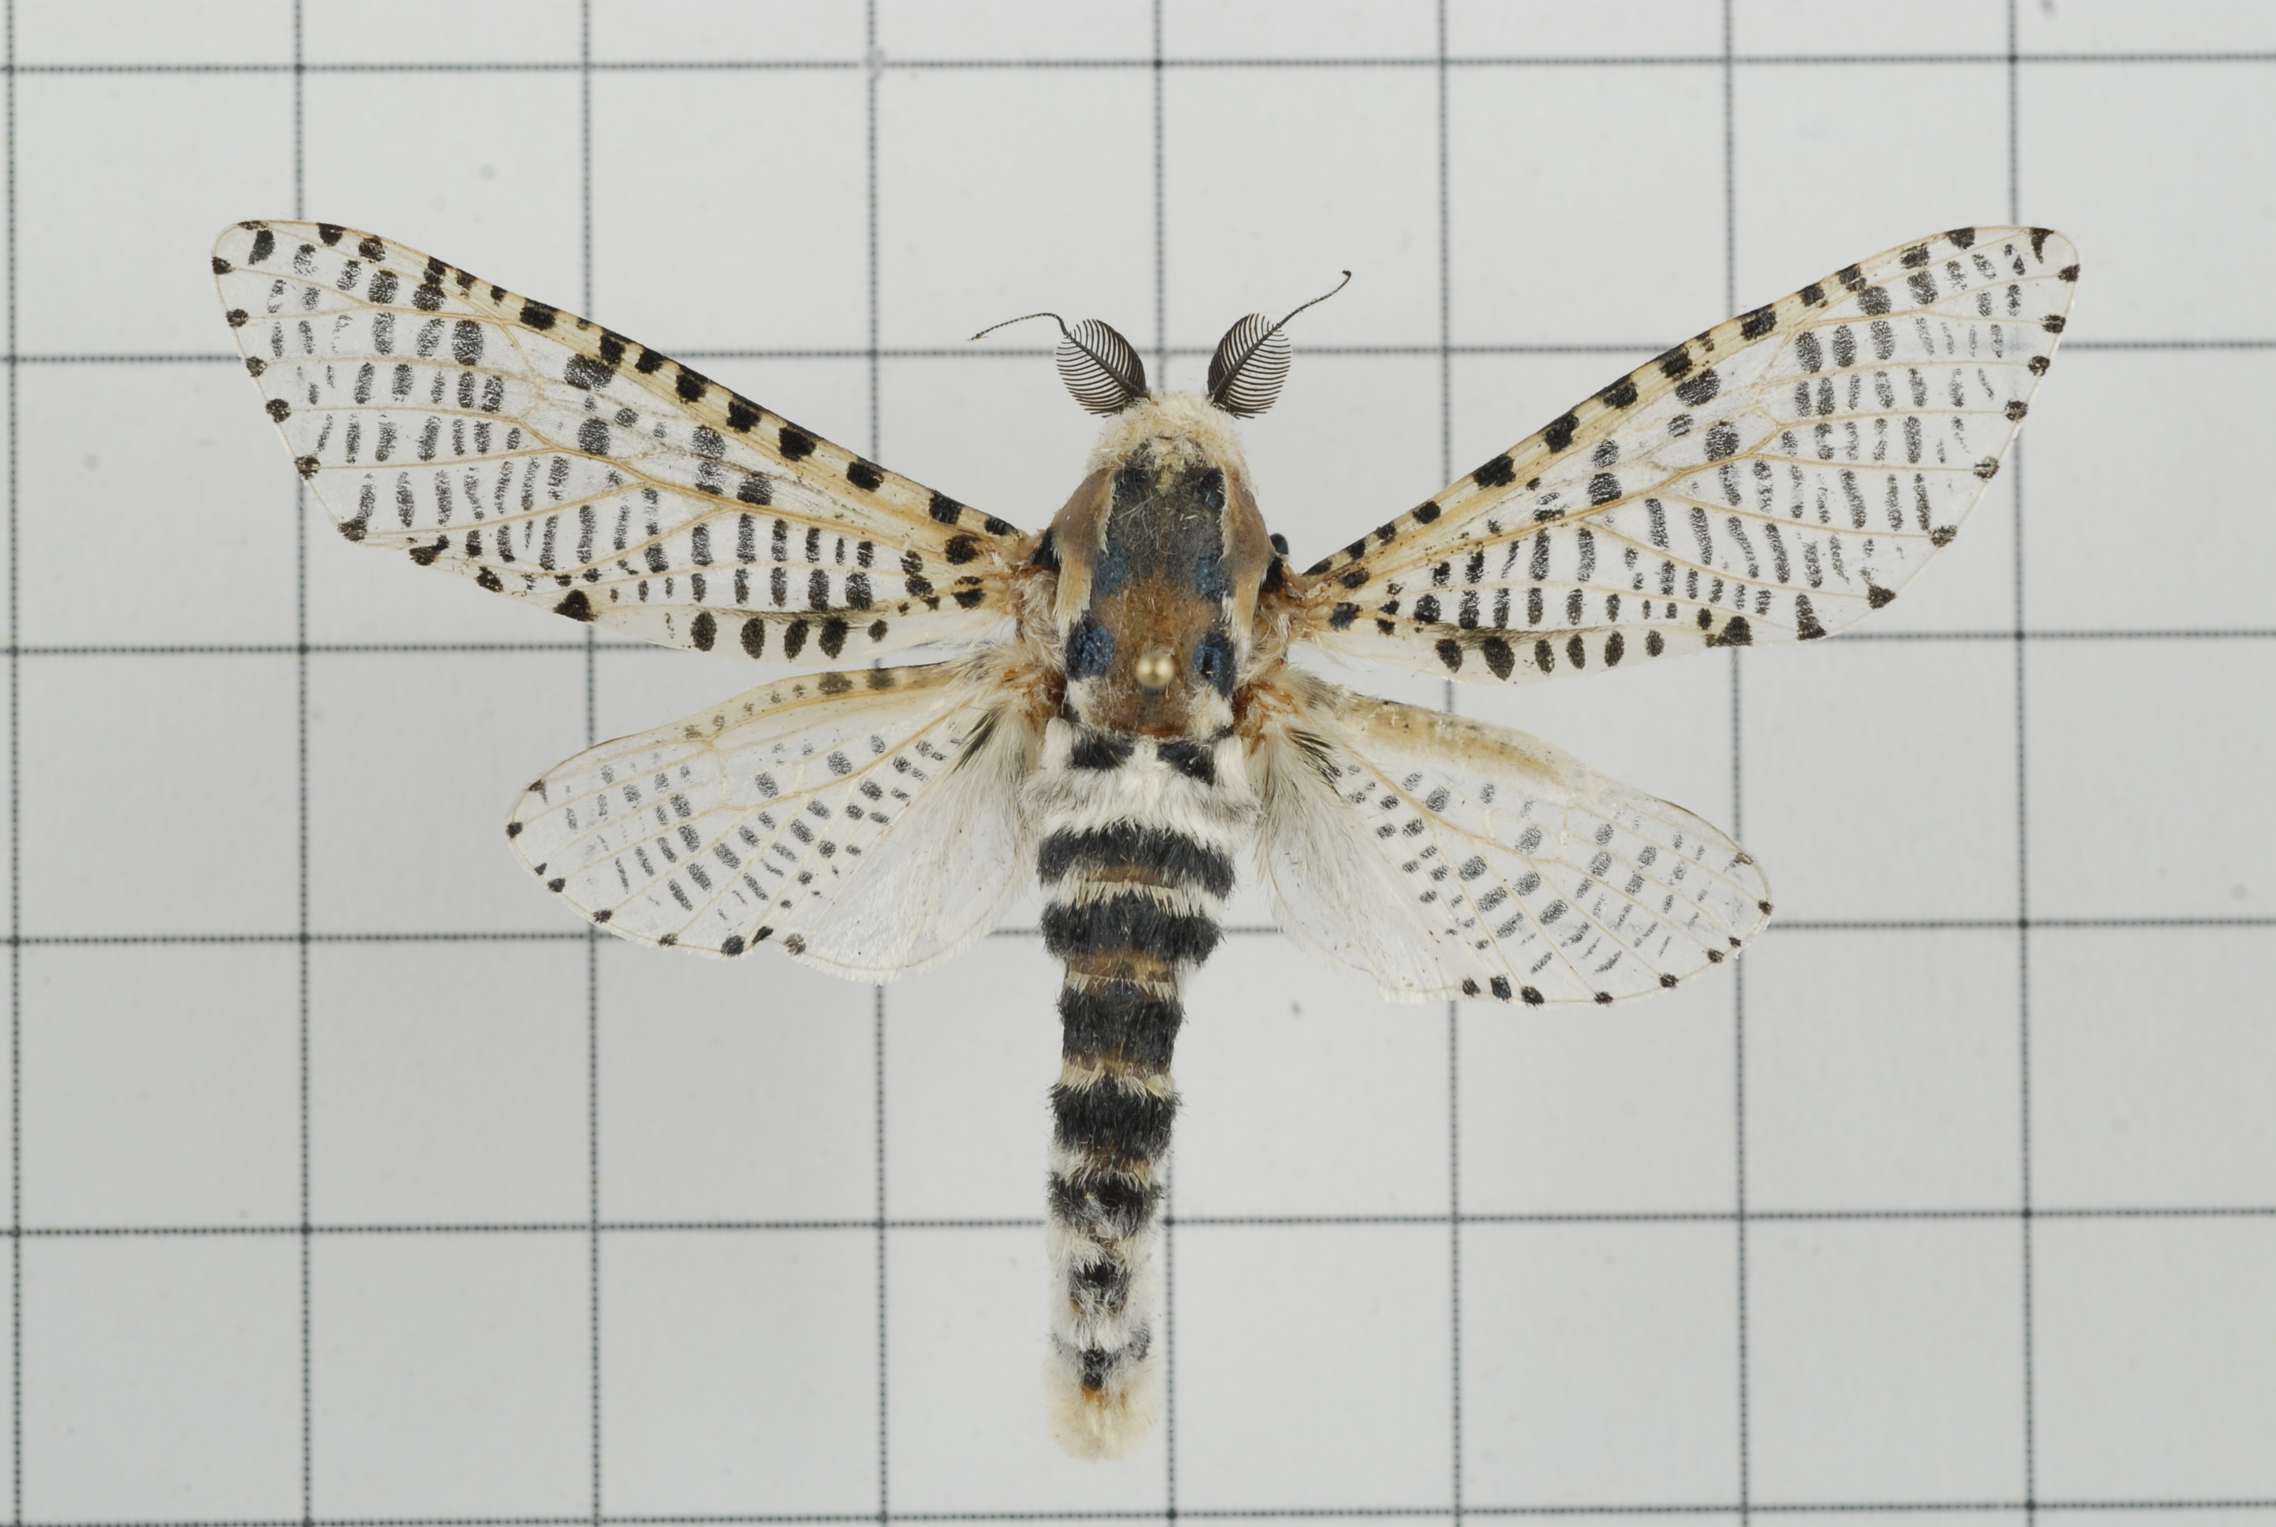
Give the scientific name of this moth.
Zeuzera multistrigata multistrigata
